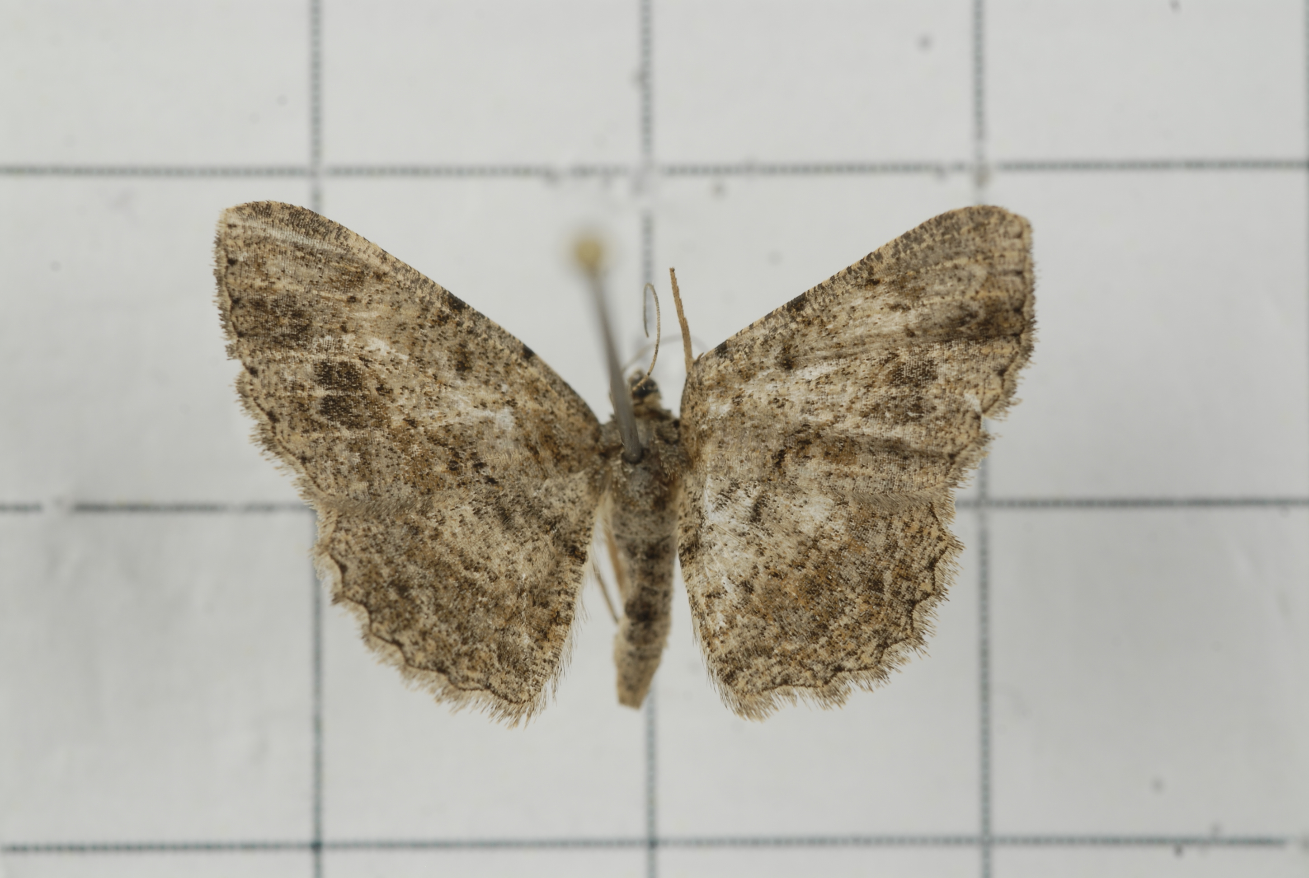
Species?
Psilalcis breta rantaizana
